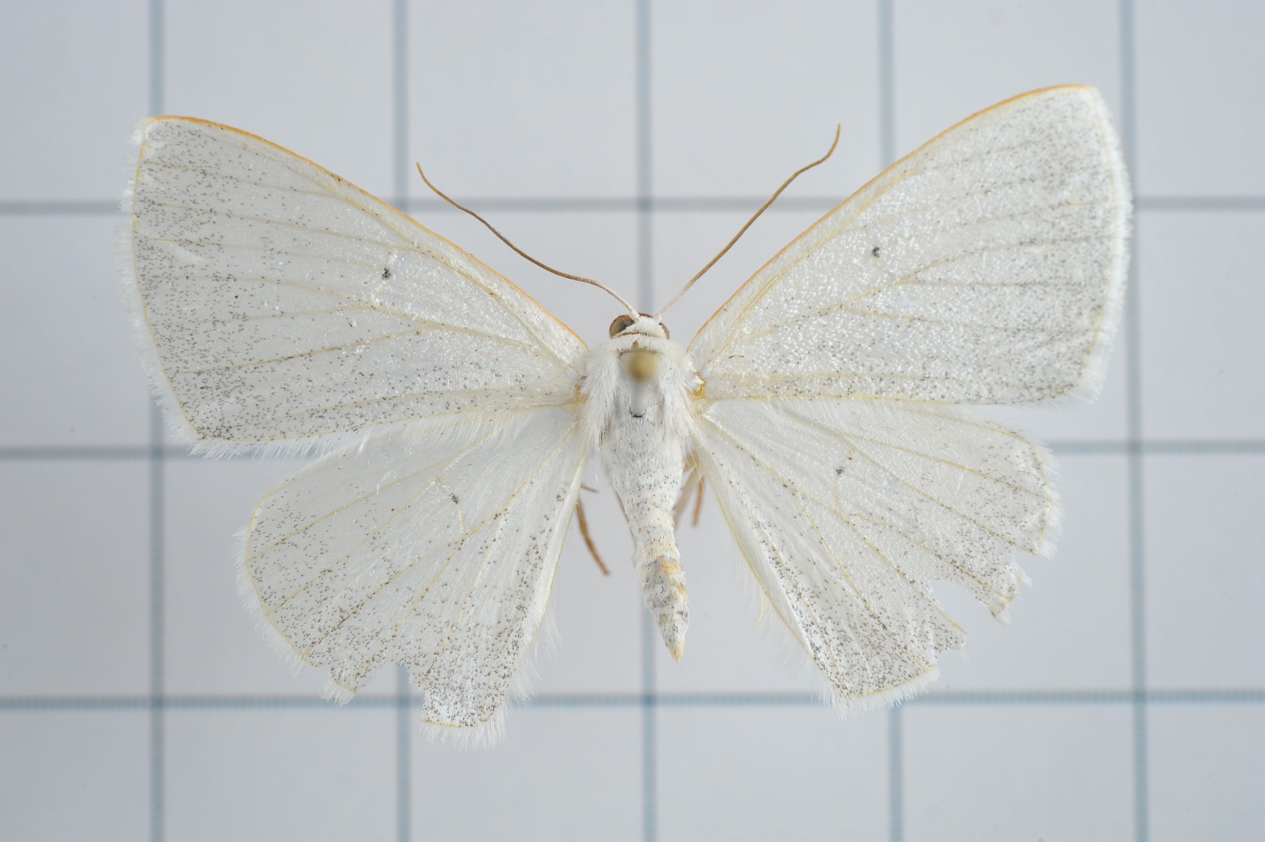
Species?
Lomographa anoxys
